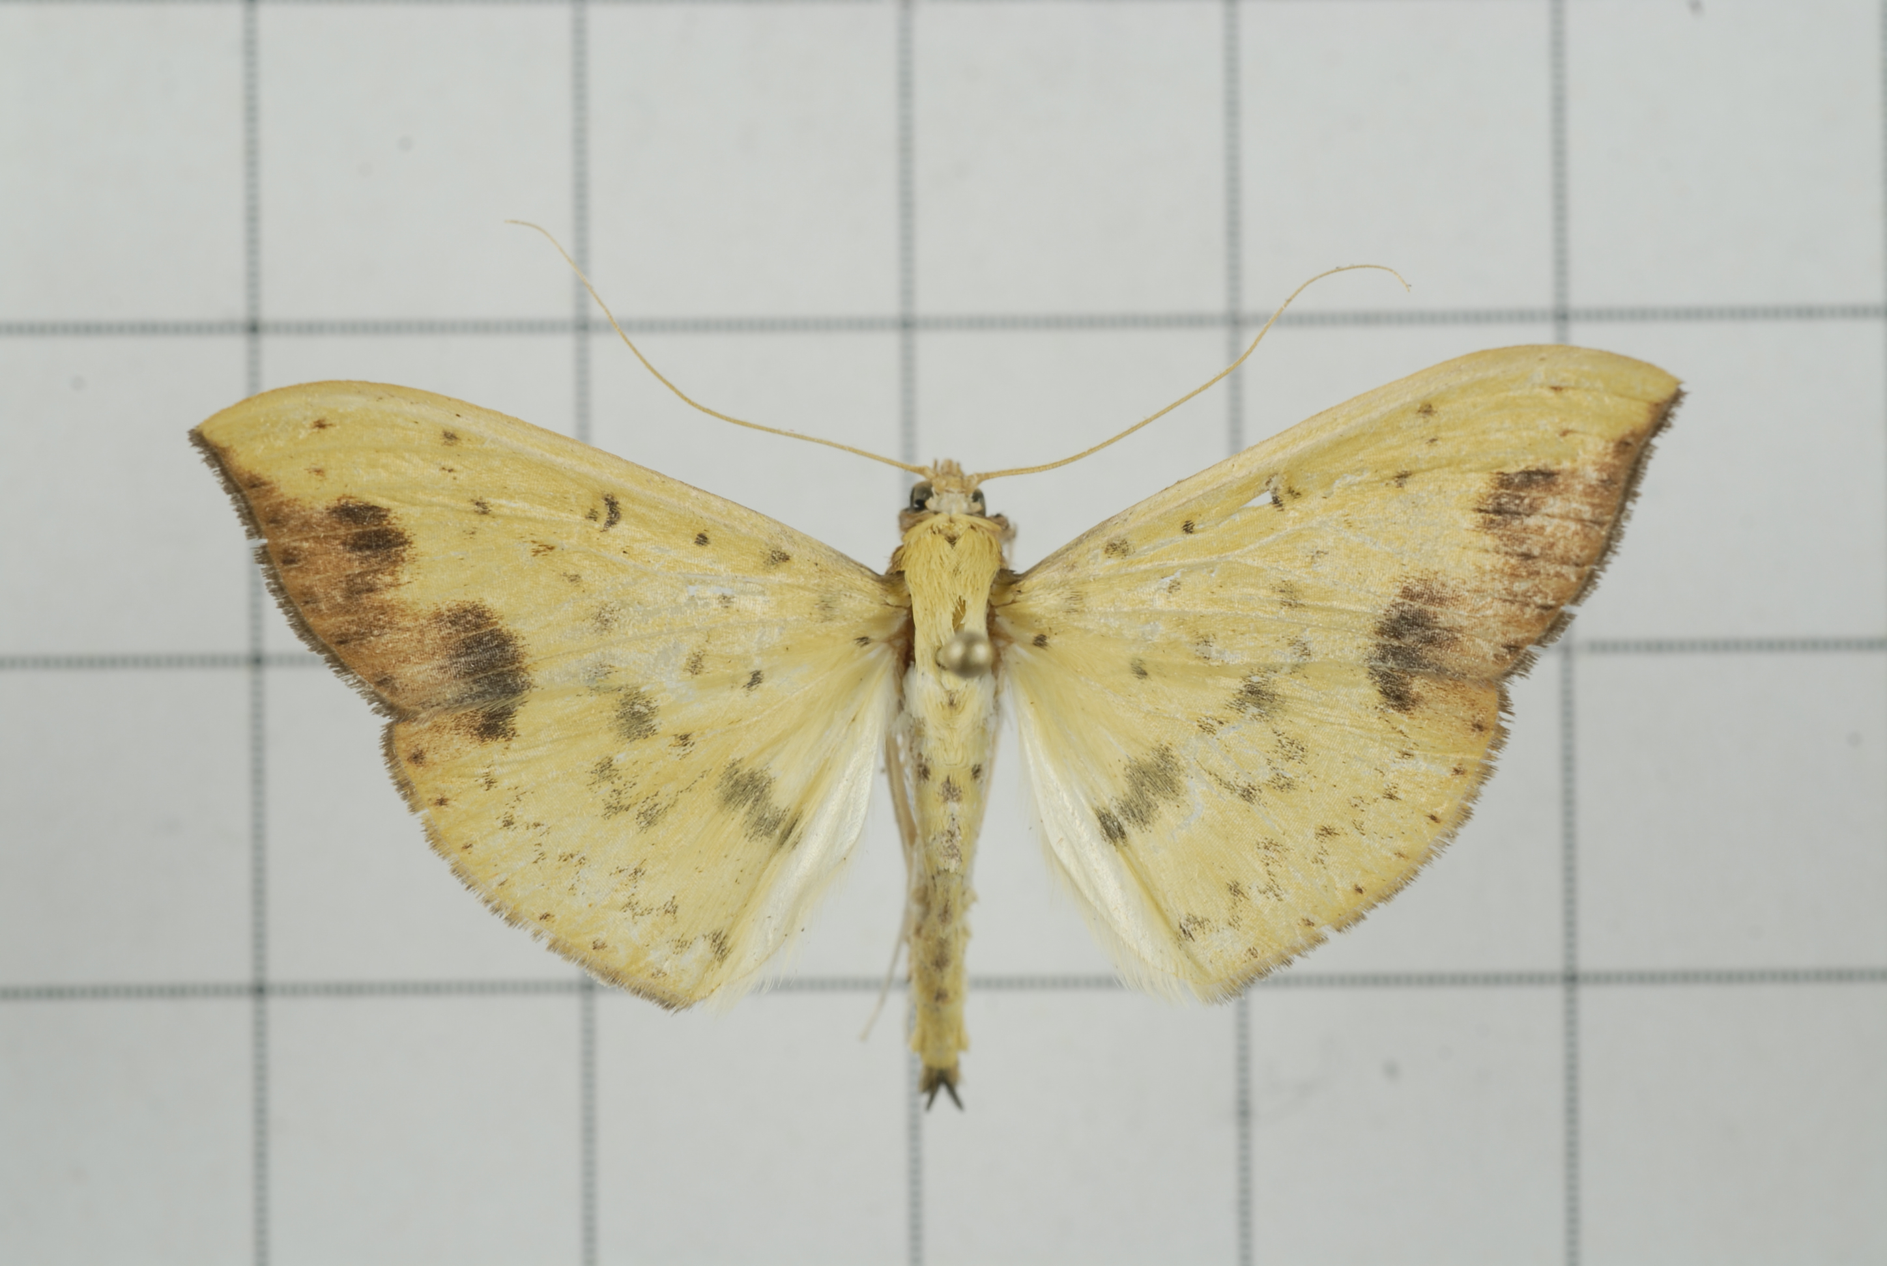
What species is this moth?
Botyodes principalis
